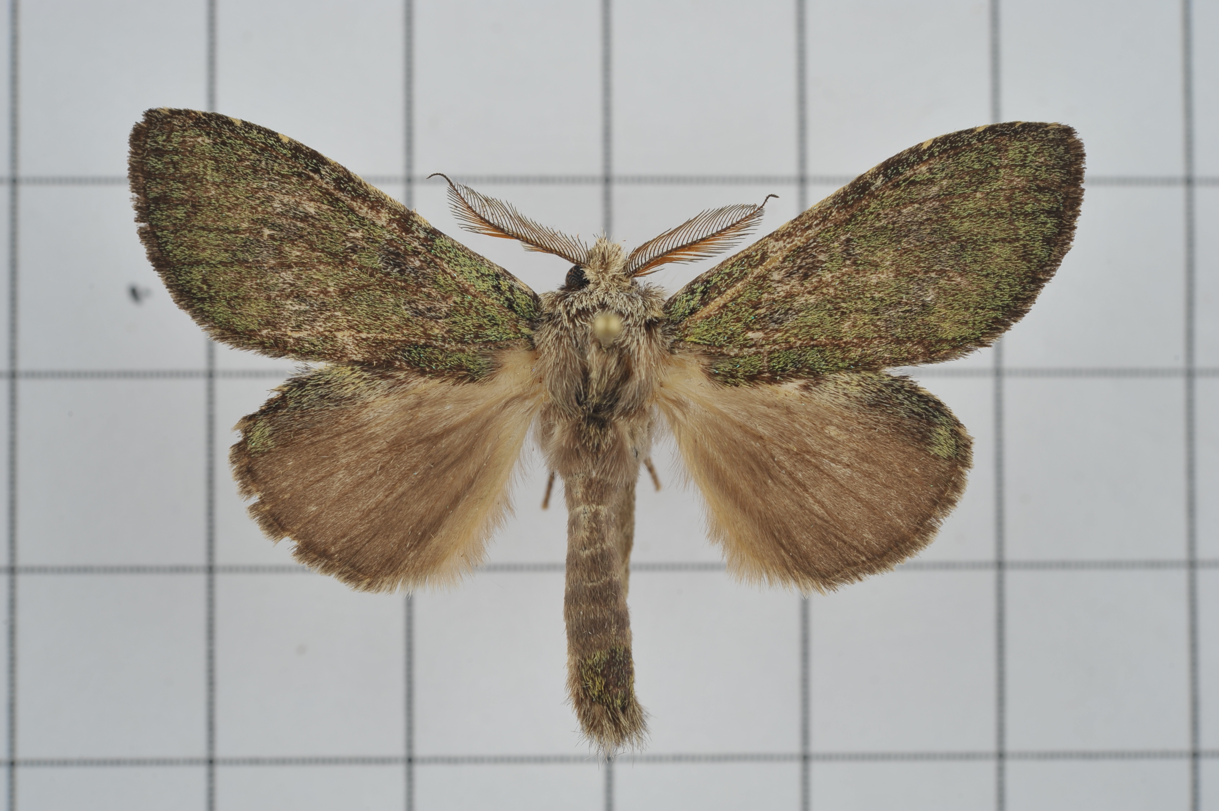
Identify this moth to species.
Syntypistis cyanea cyanea
